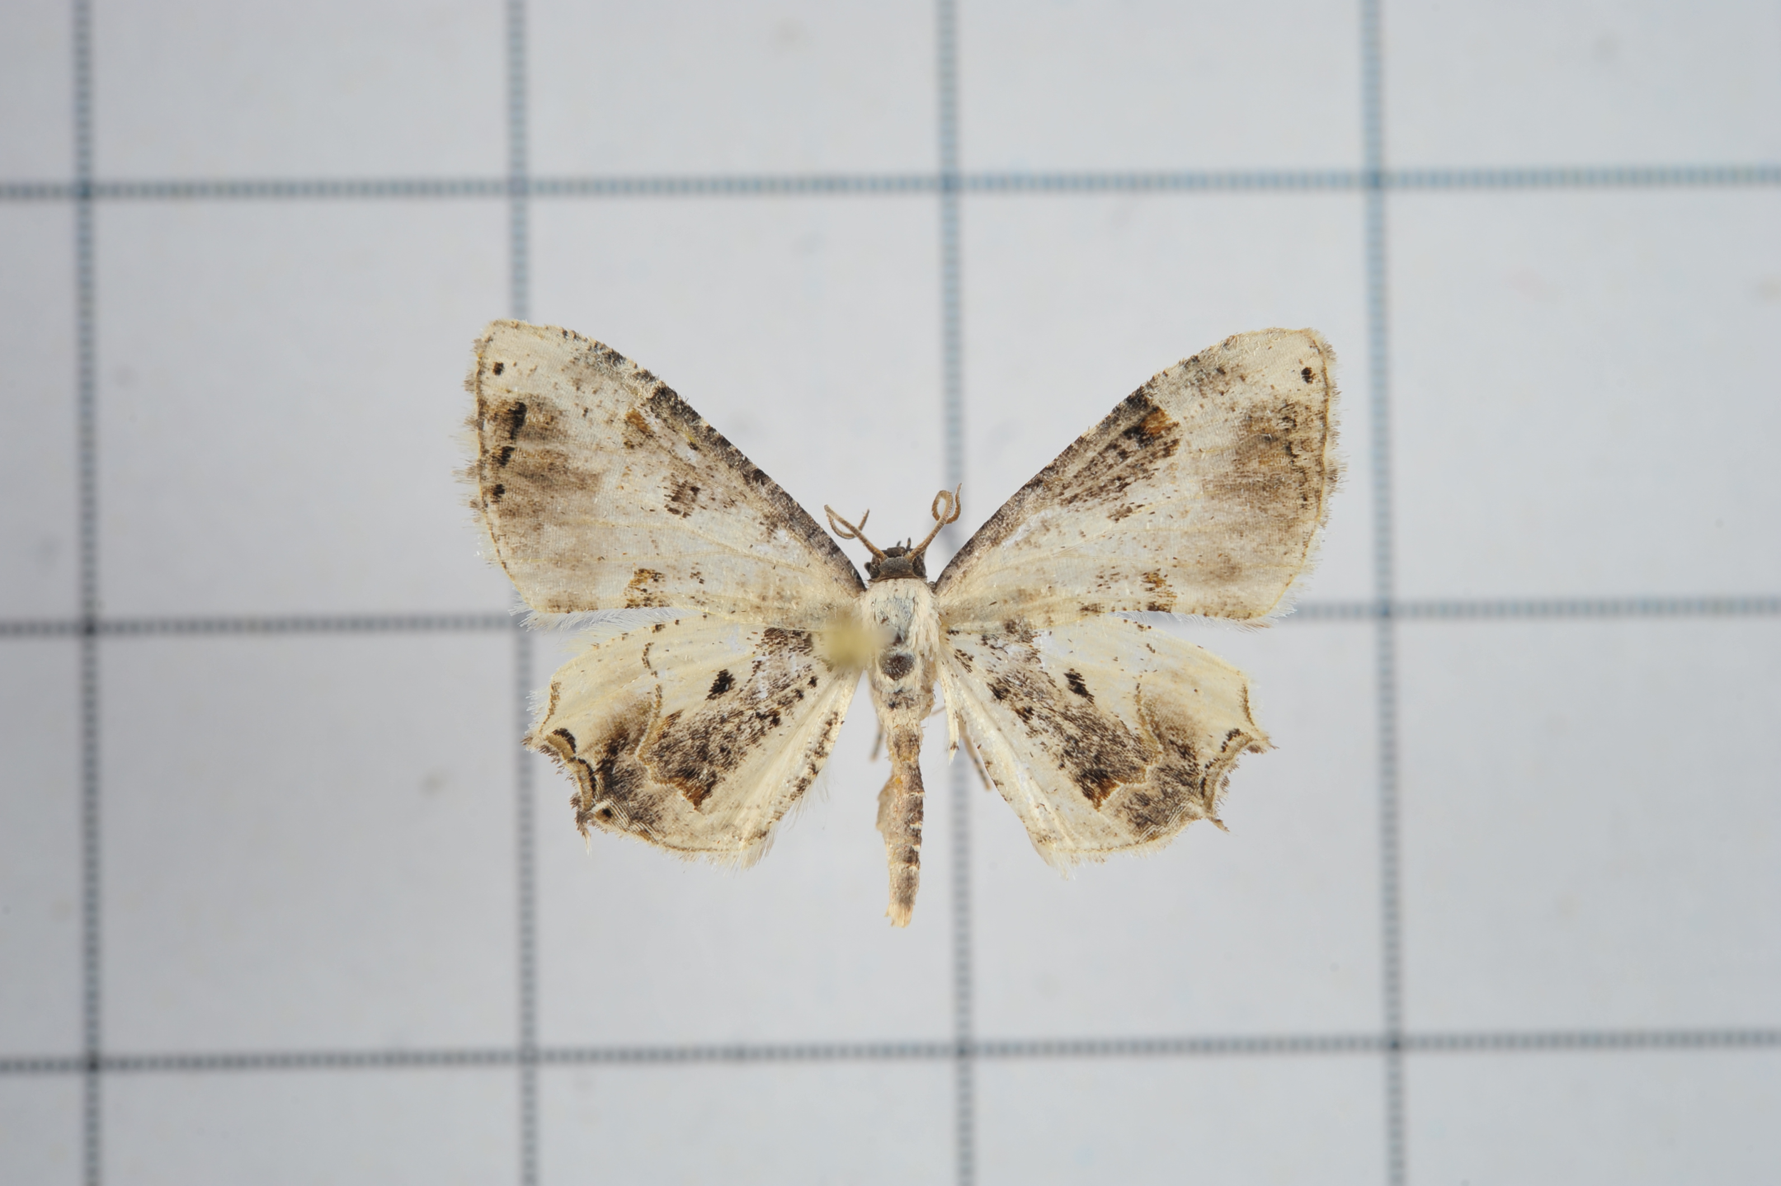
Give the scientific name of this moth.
Oroplema plagifera
